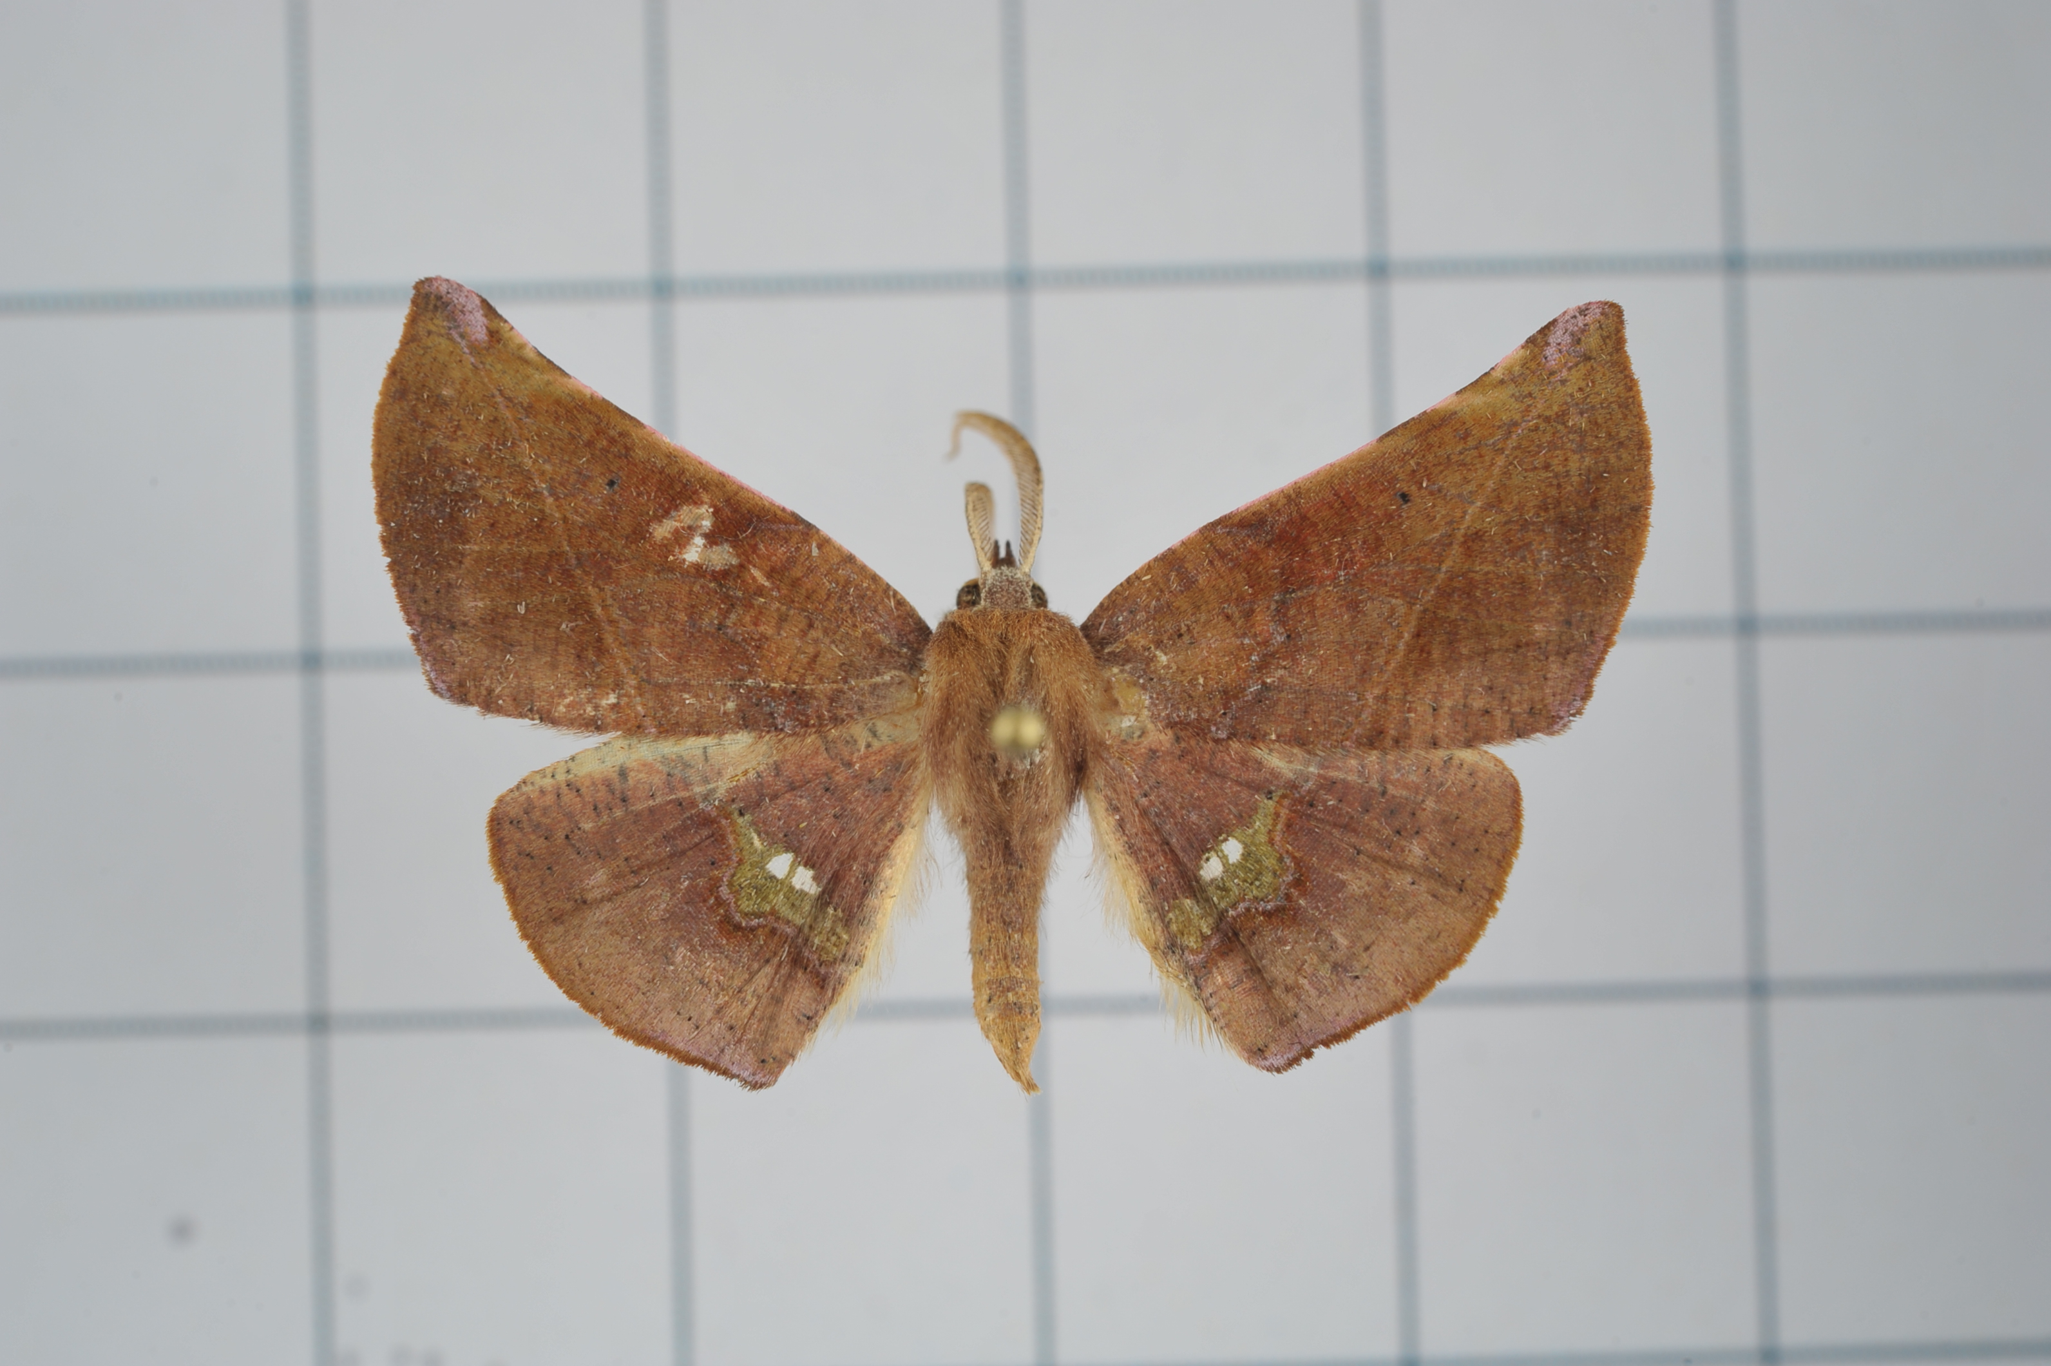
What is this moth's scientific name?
Garaeus apicata formosanus
